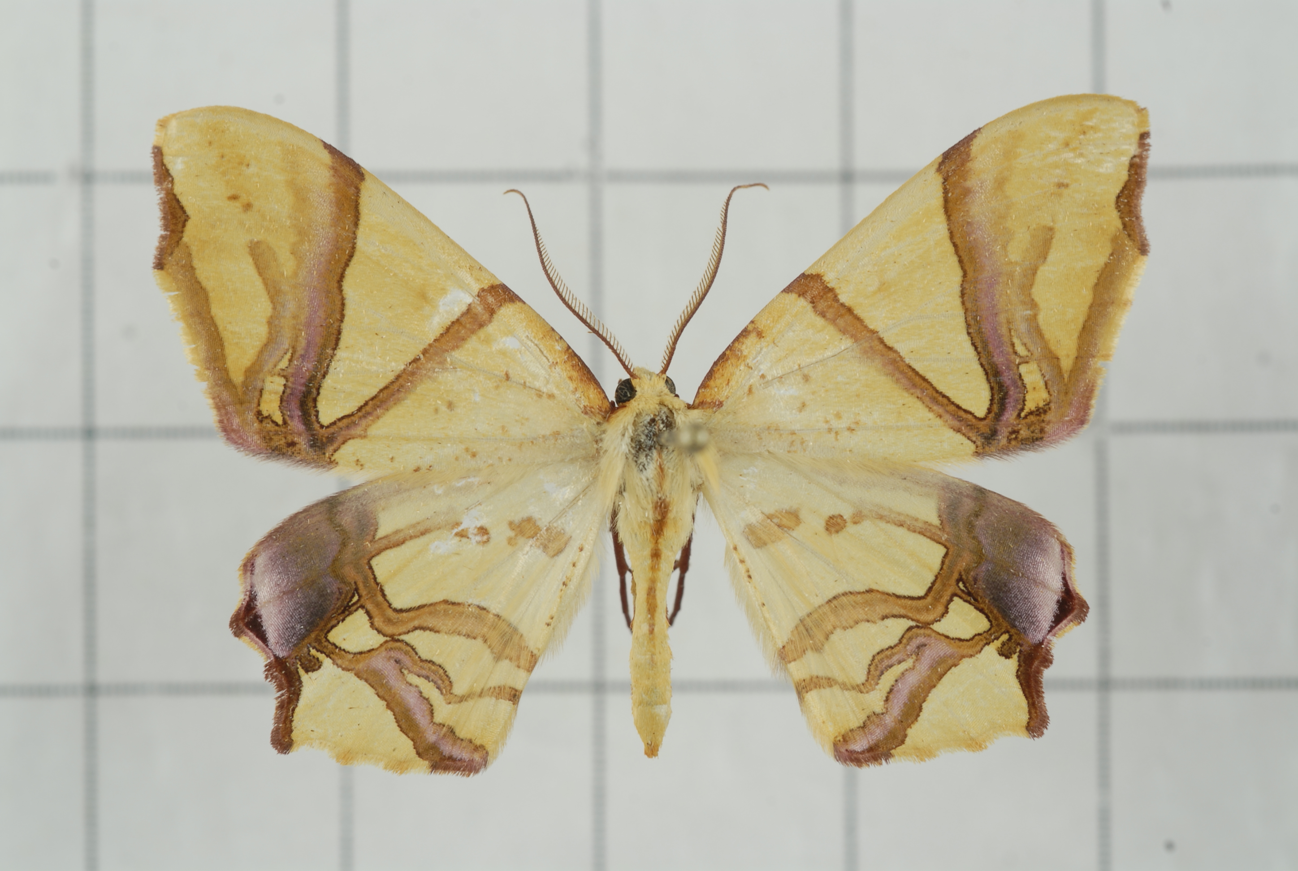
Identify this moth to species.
Trotocraspeda divaricata
